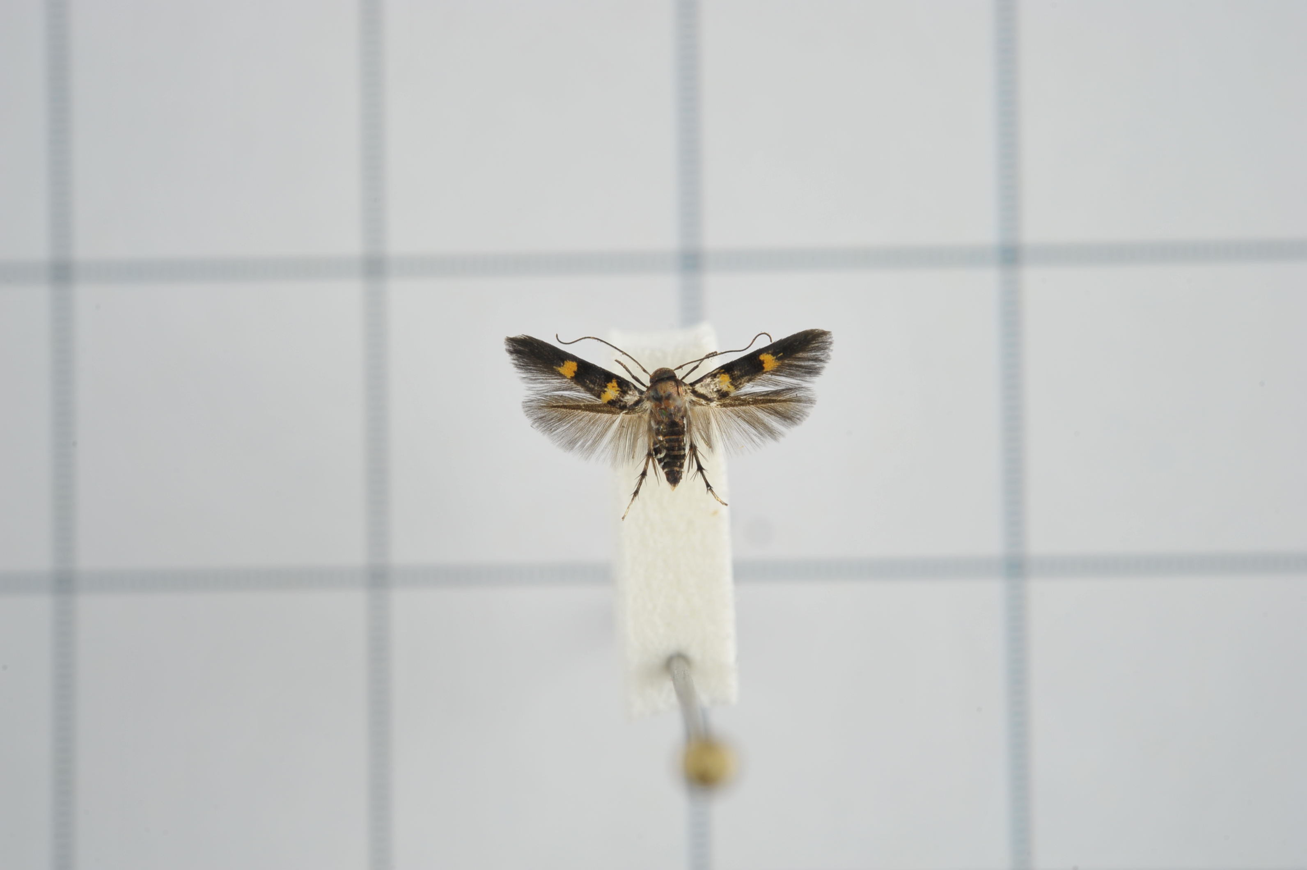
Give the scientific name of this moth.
Stathmopoda brachymochla
